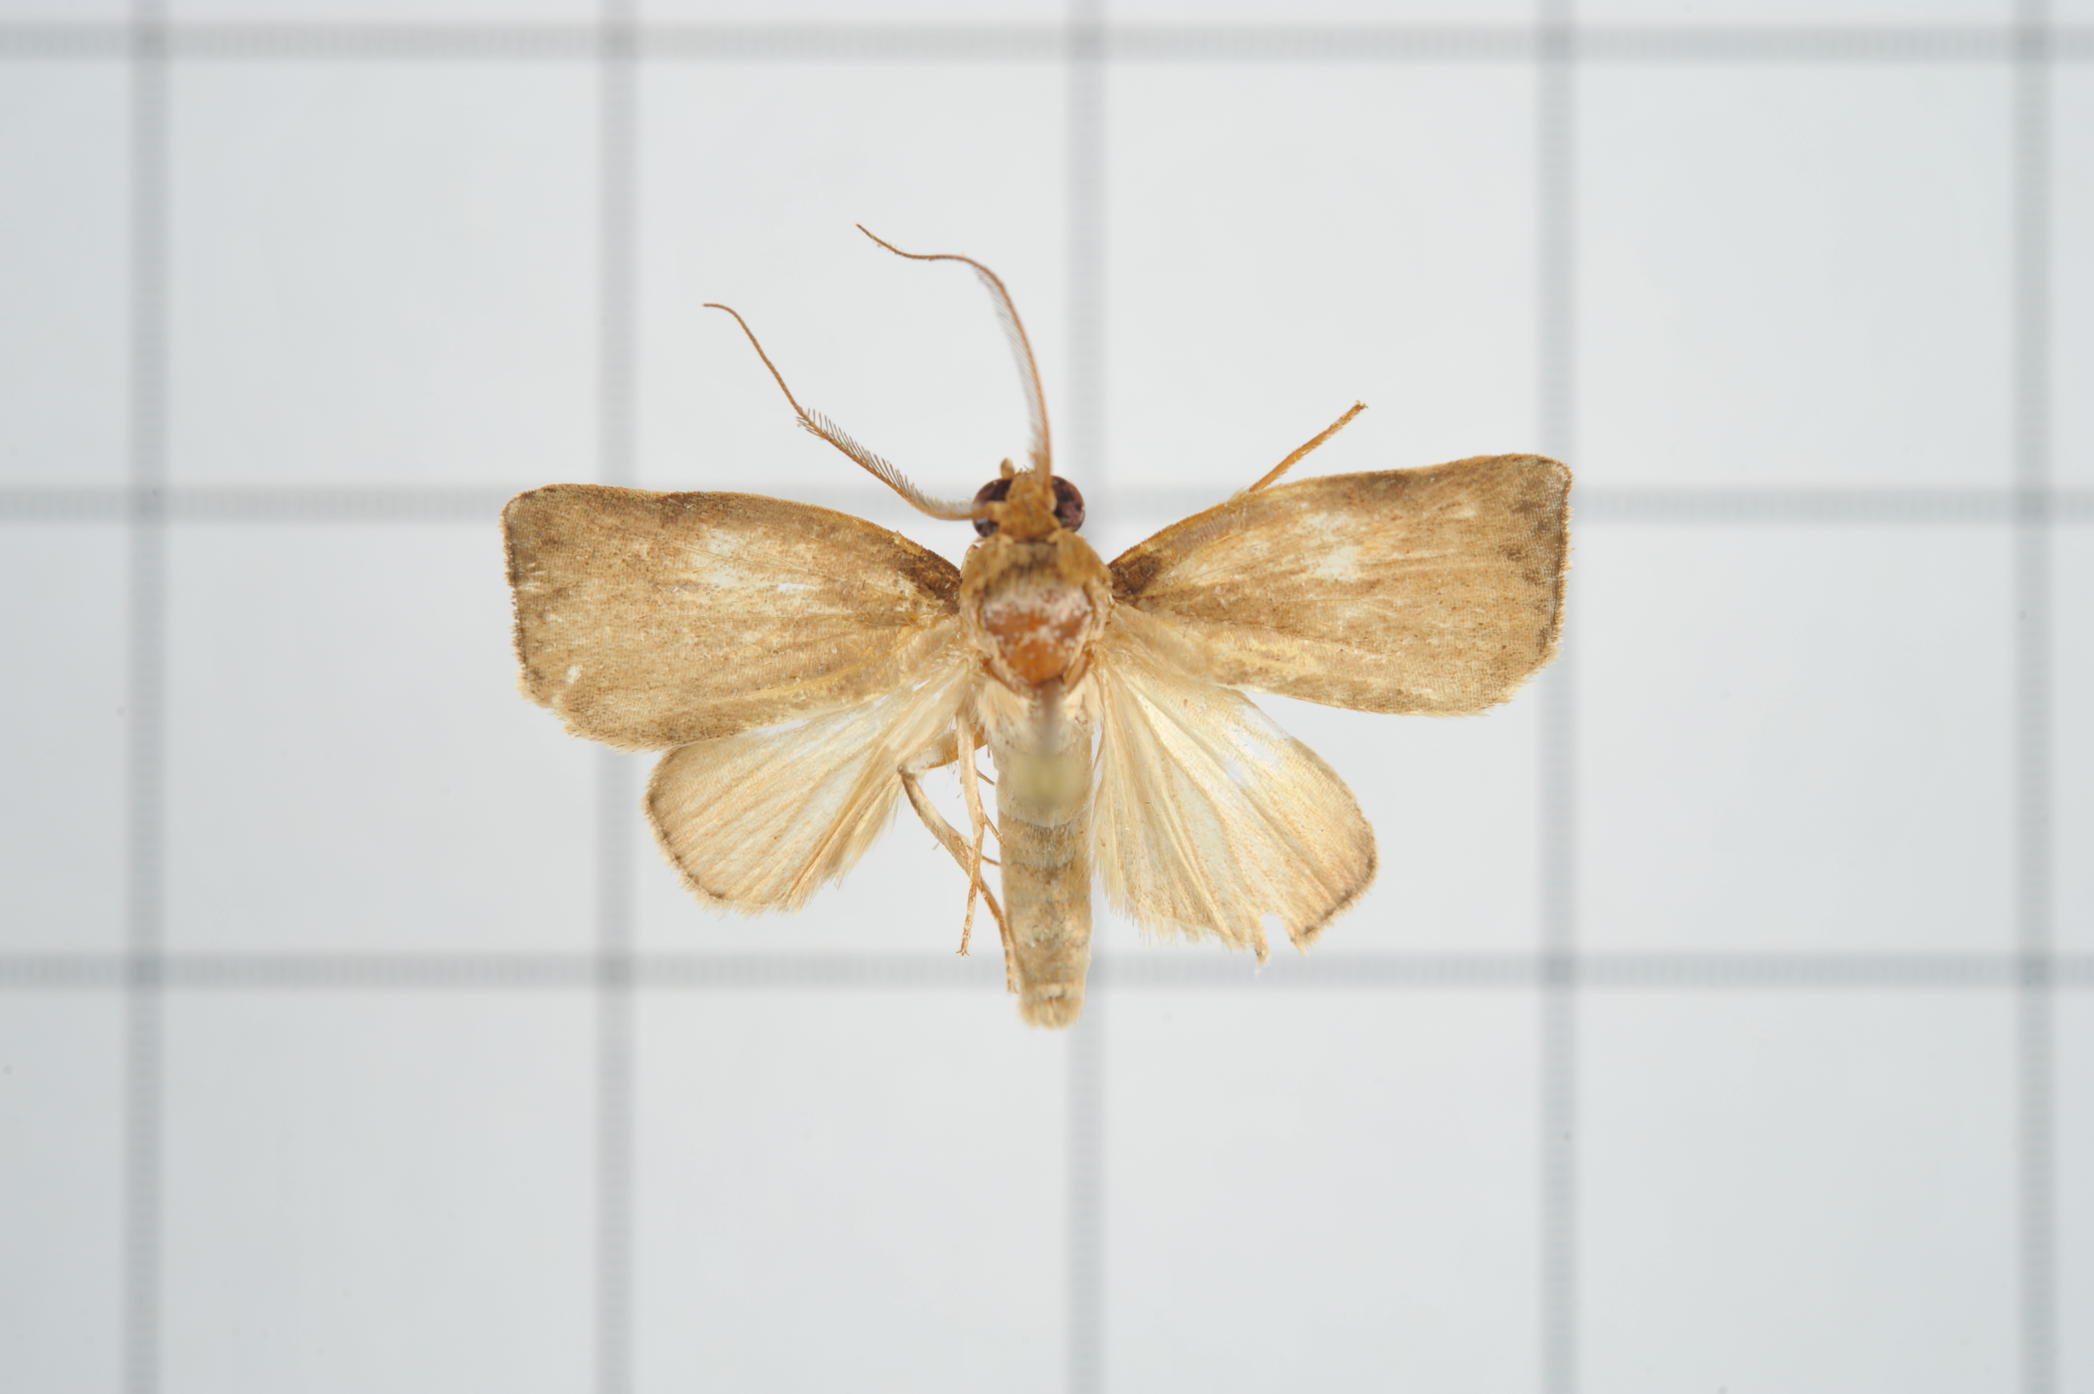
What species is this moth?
Beara tortriciformis
